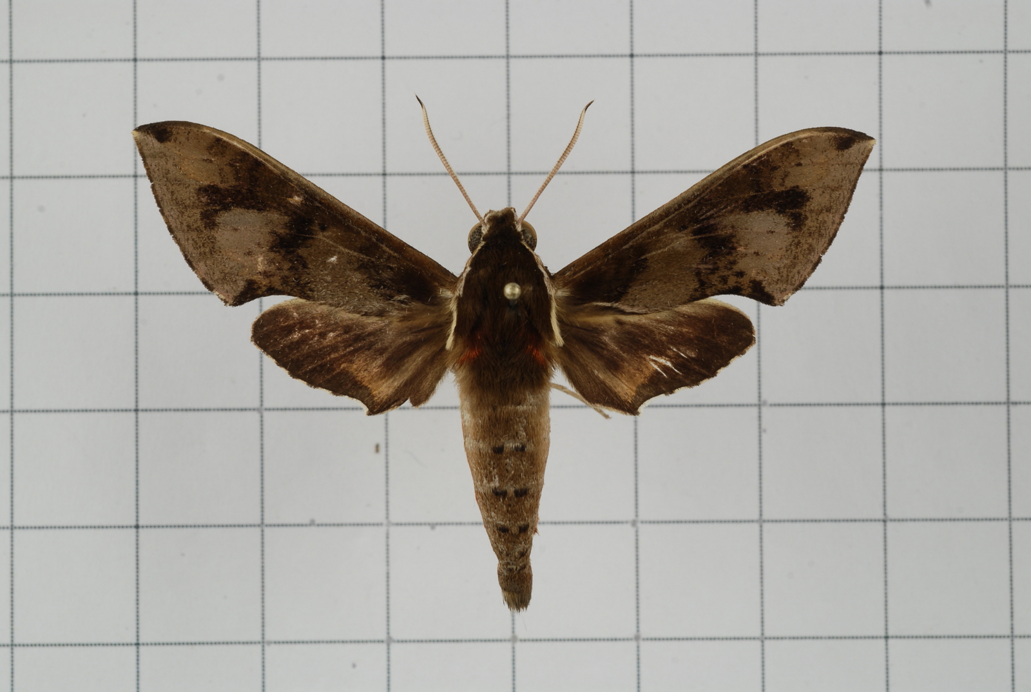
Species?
Rhagastis binoculata
